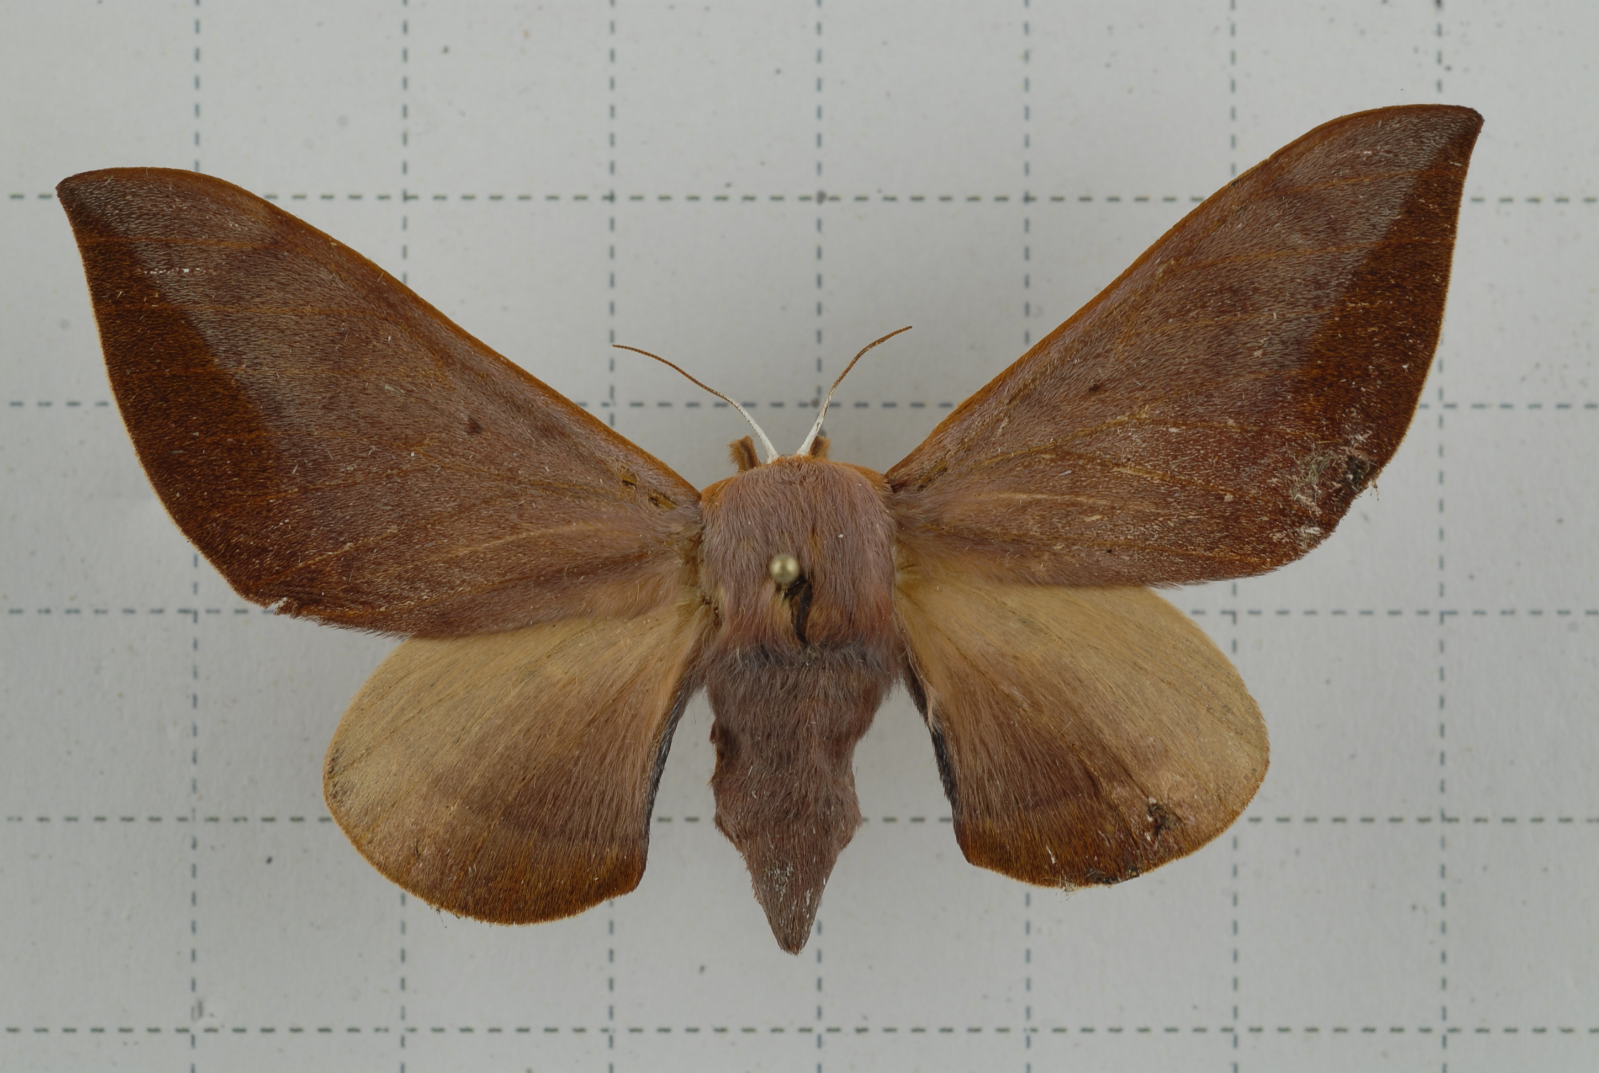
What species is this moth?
Smerkata fusca
